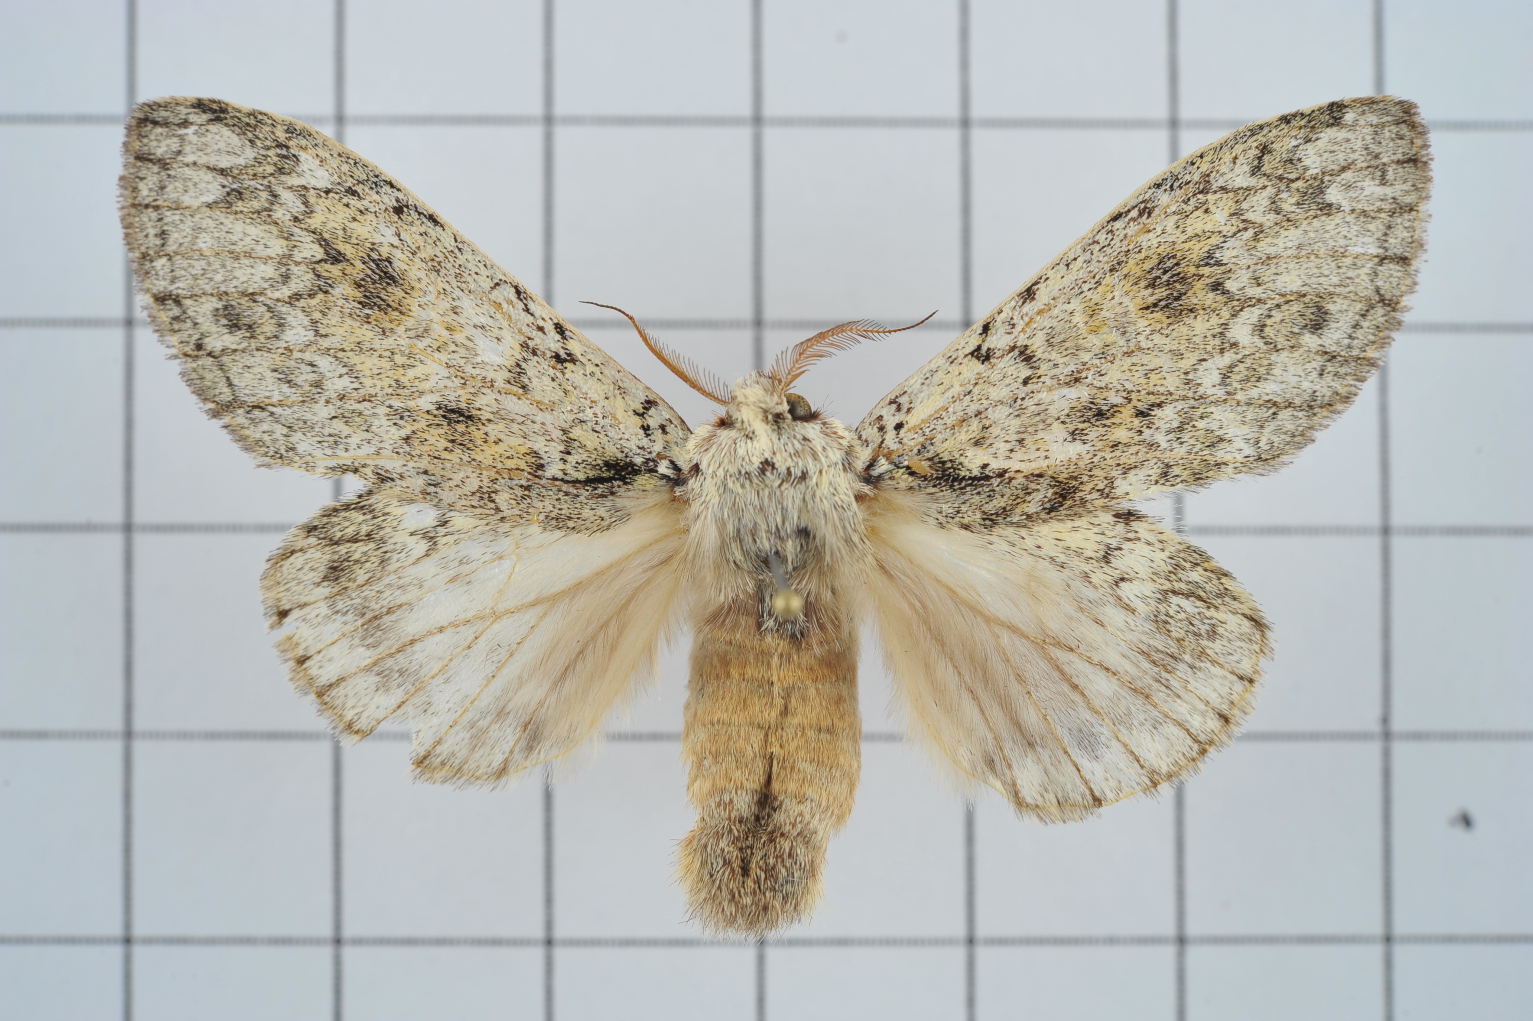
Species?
Syntypistis perdix perdix
